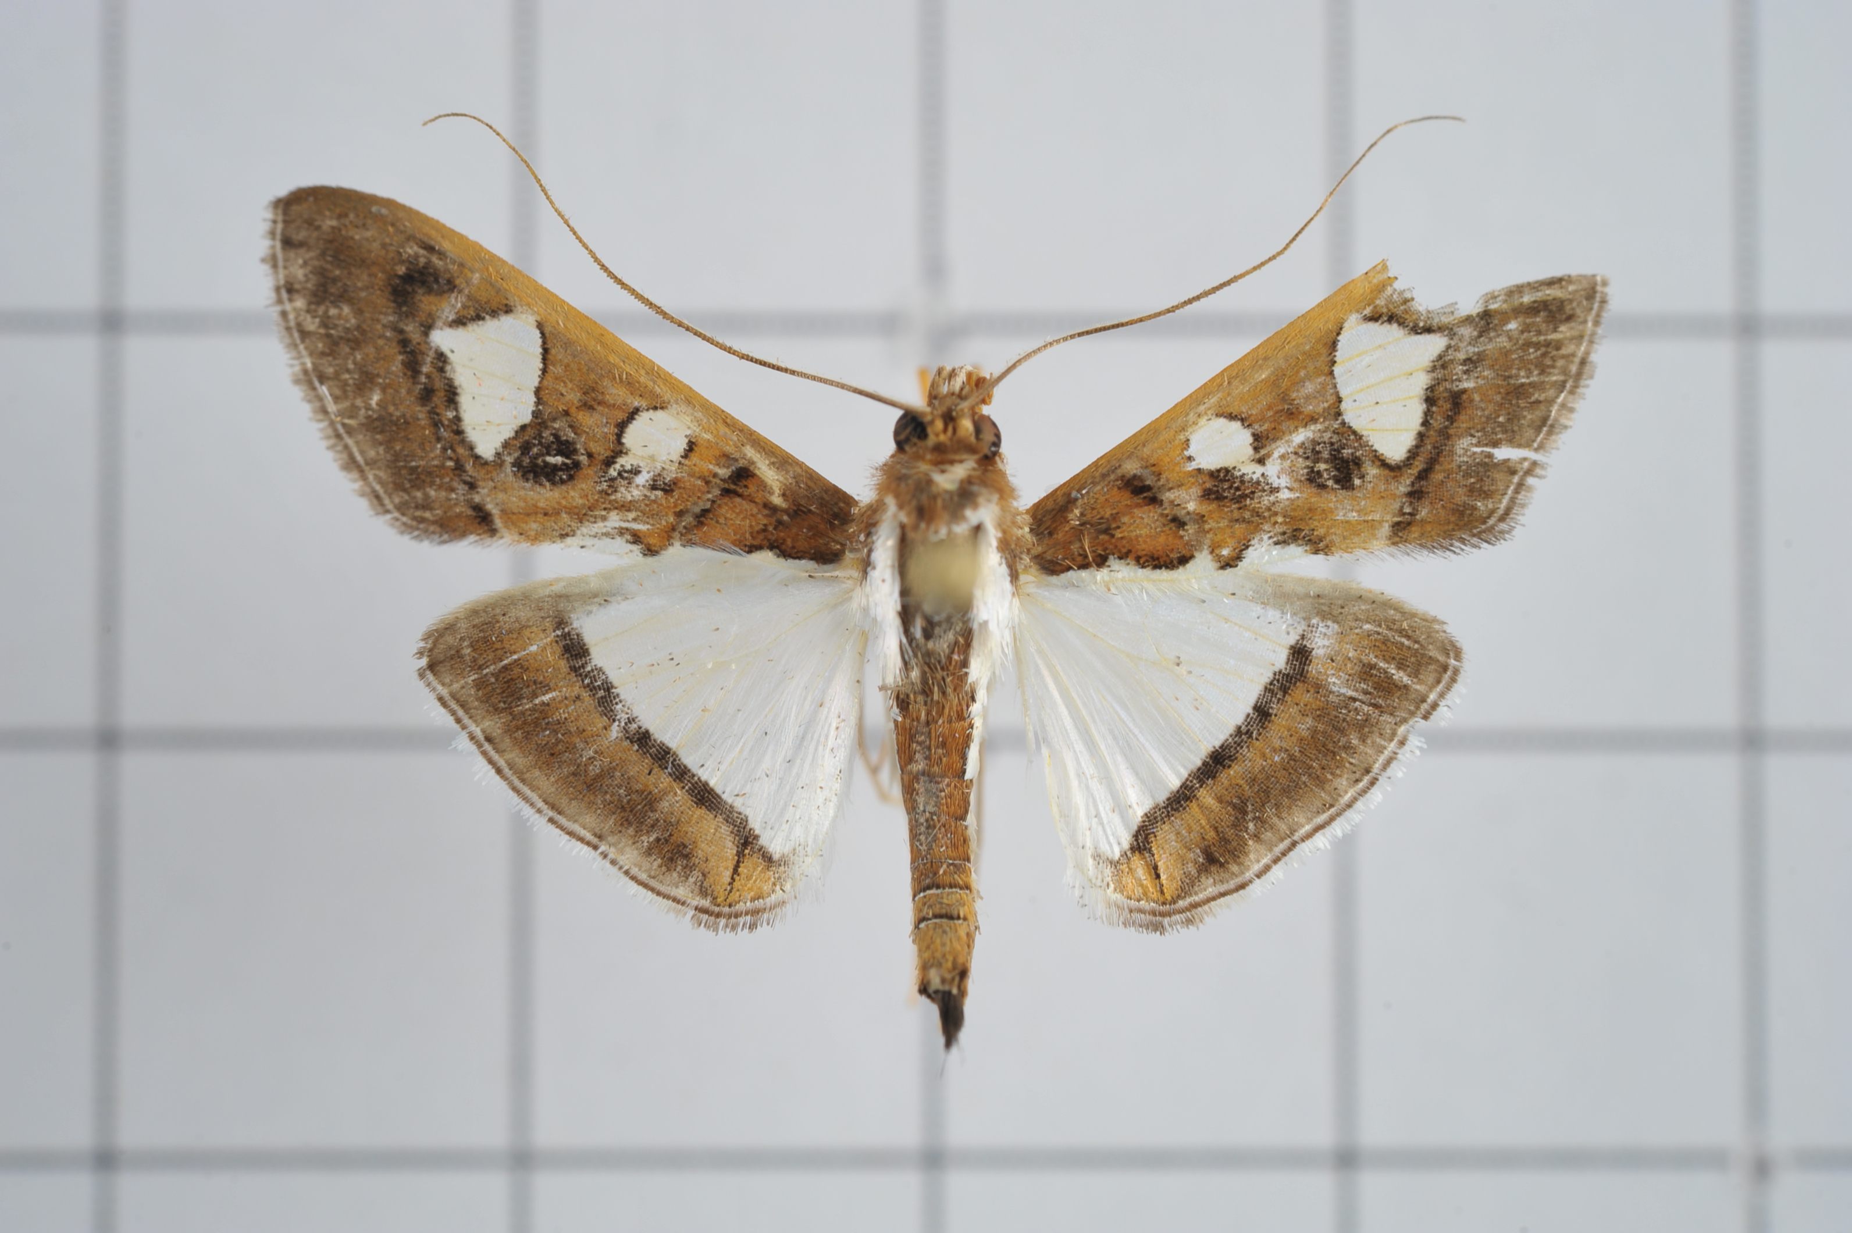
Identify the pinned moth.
Glyphodes bivitralis
